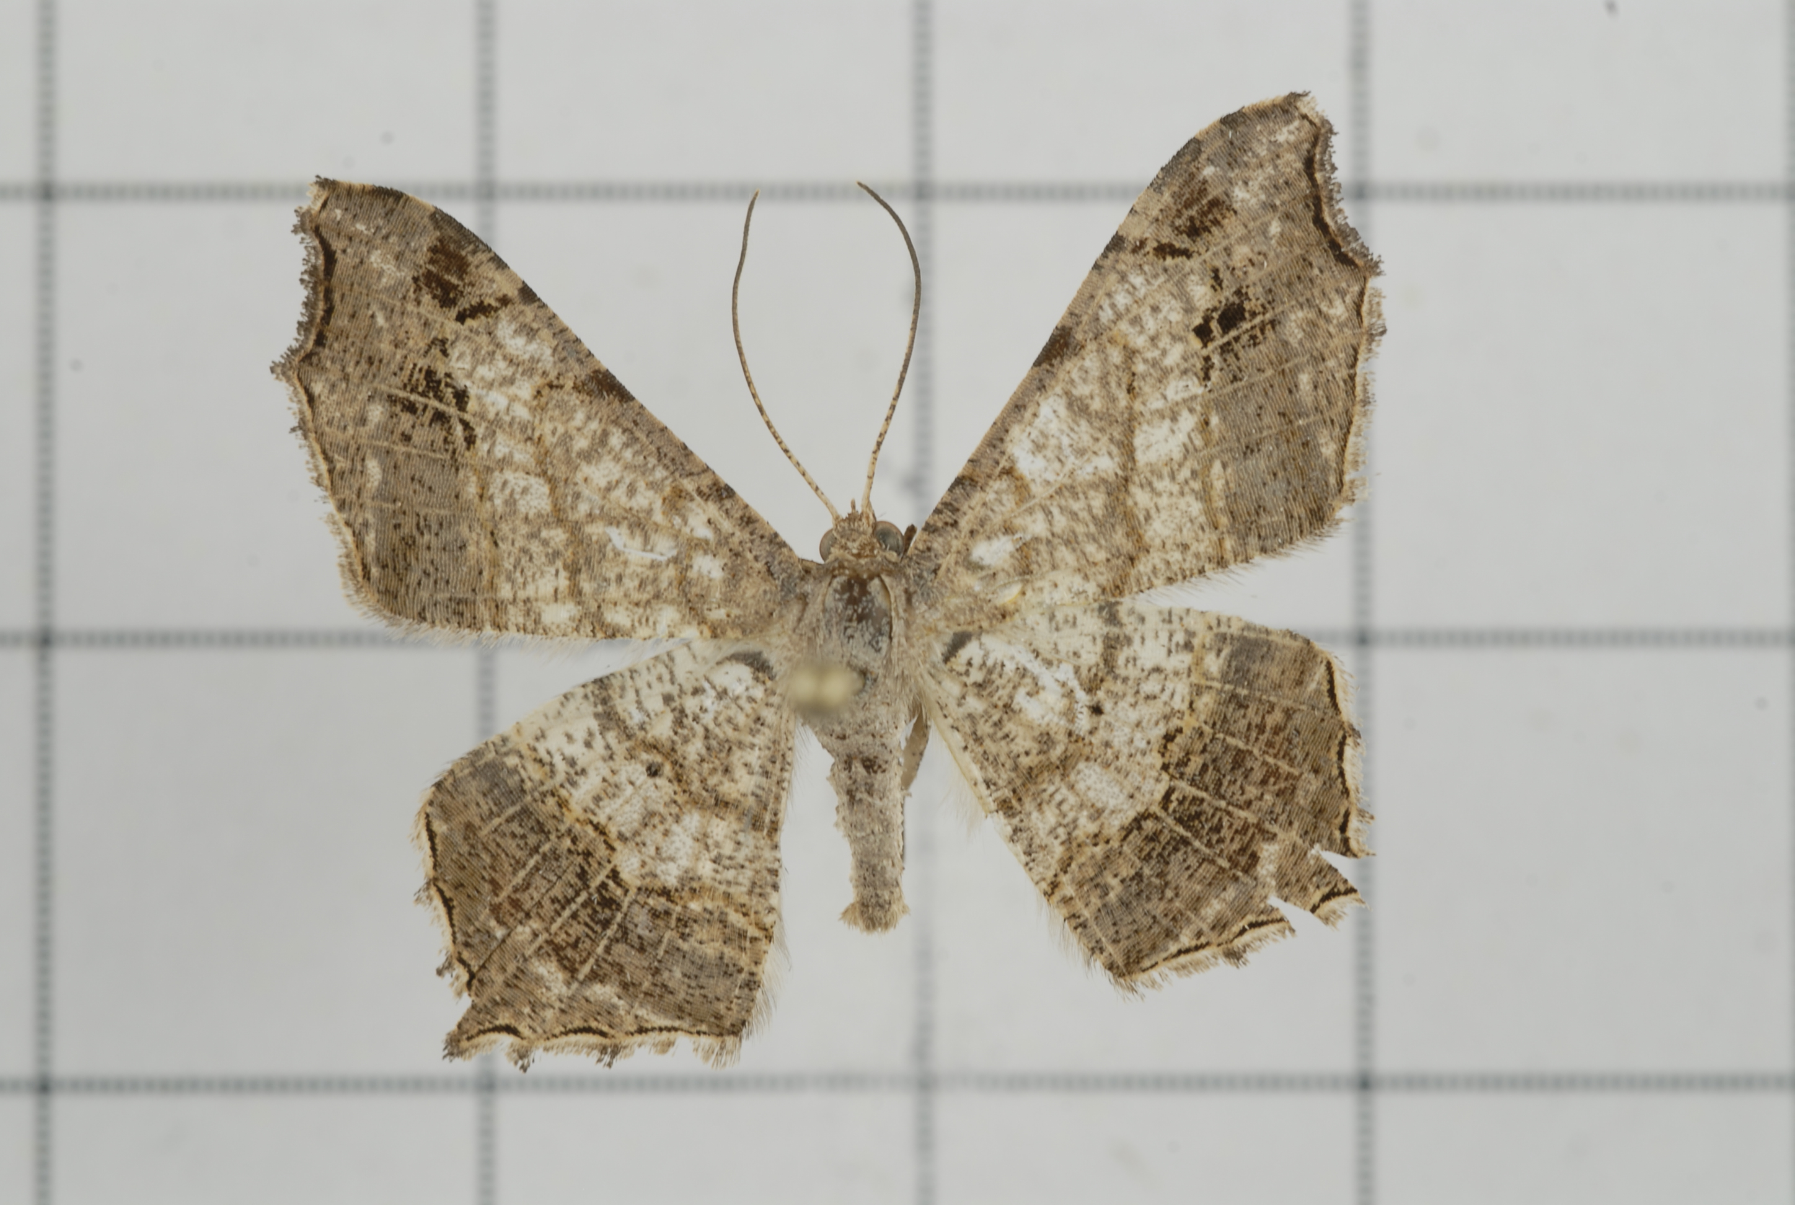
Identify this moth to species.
Chiasmia emersaria
